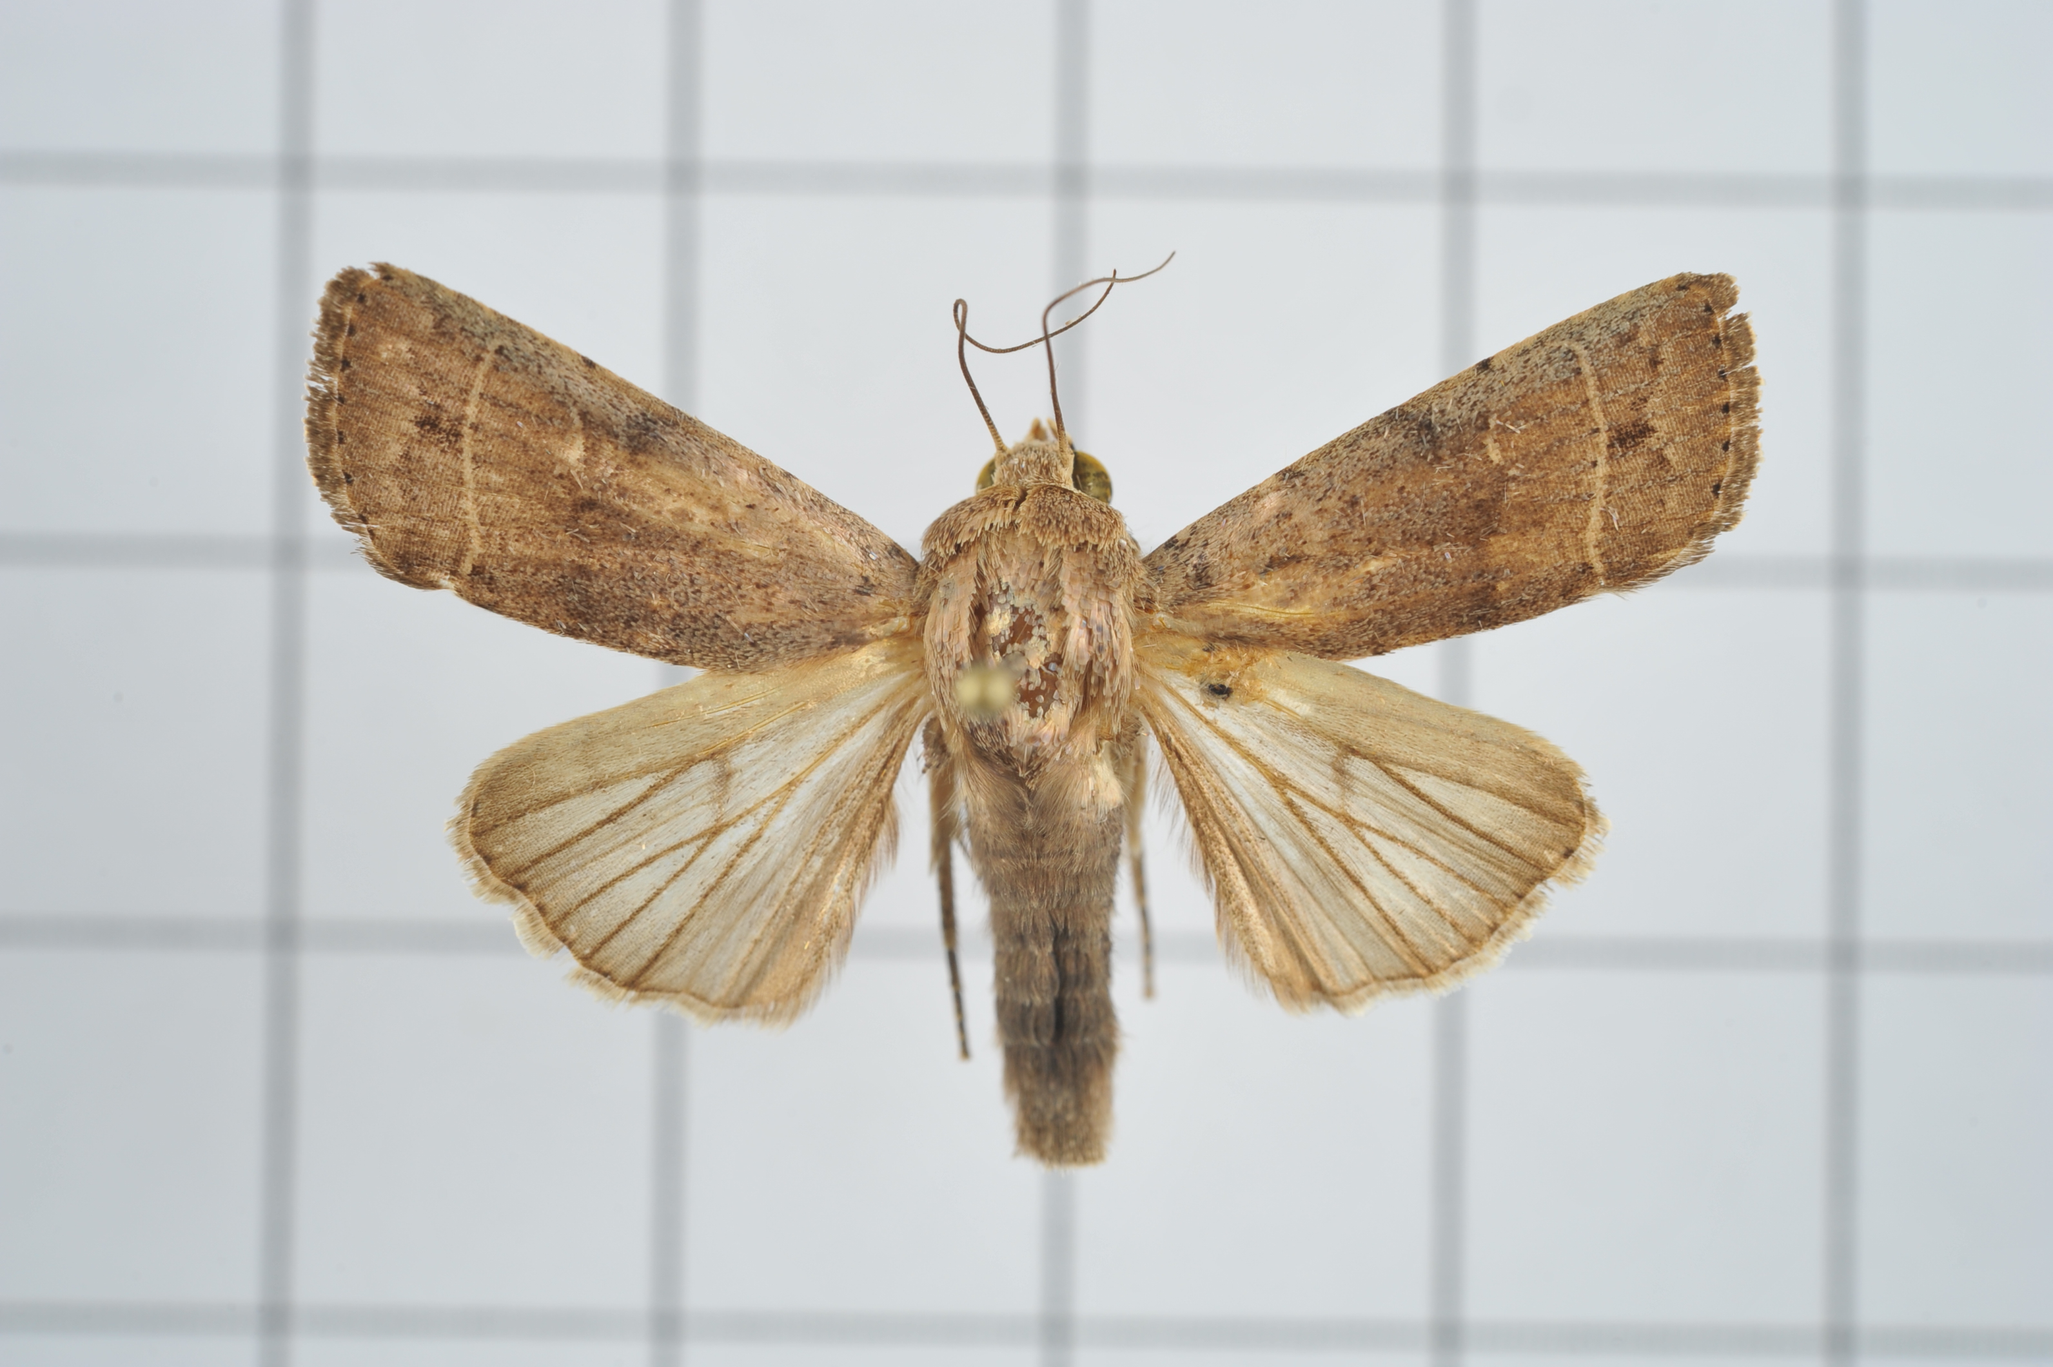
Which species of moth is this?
Athetis thoracica
